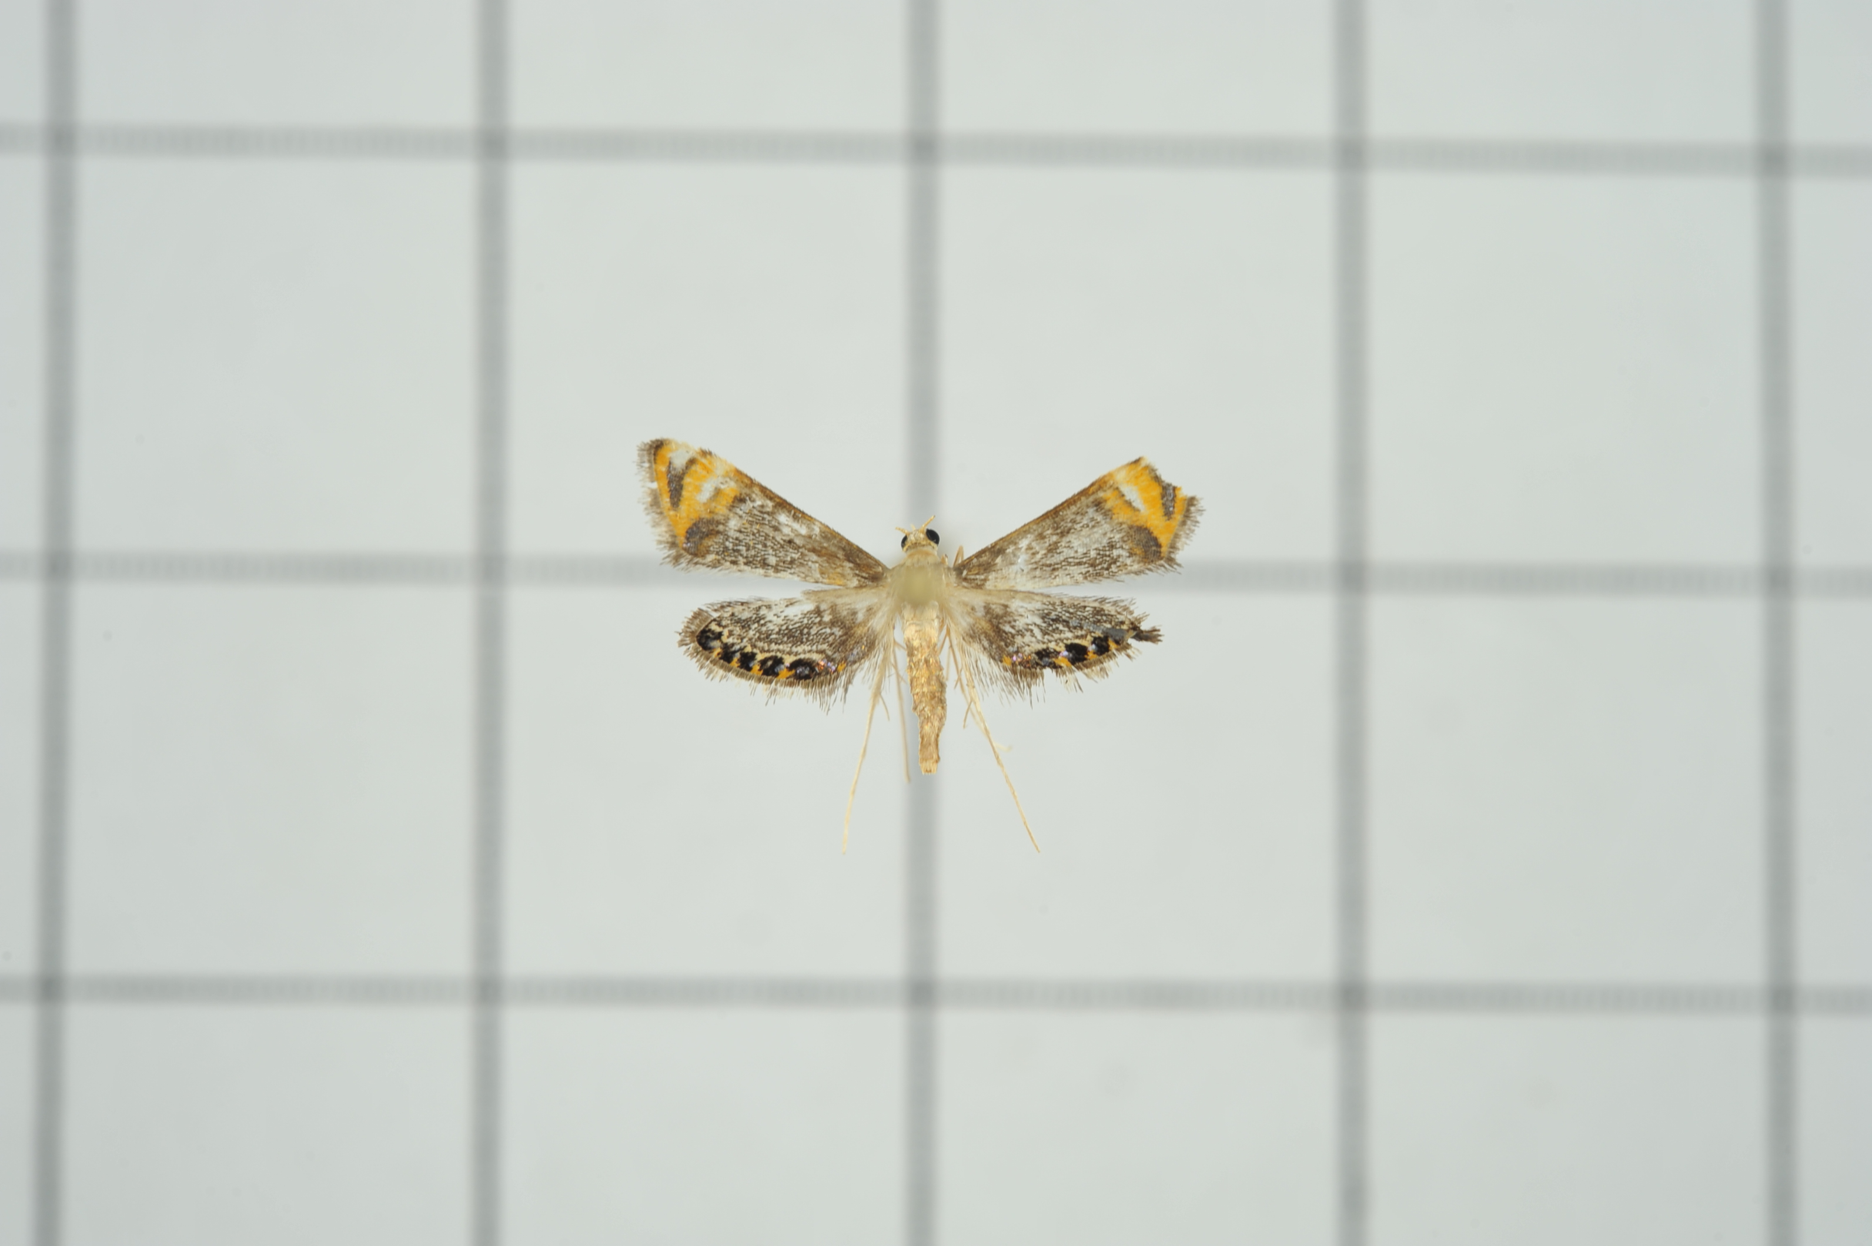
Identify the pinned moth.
Nymphicula yoshiyasui
